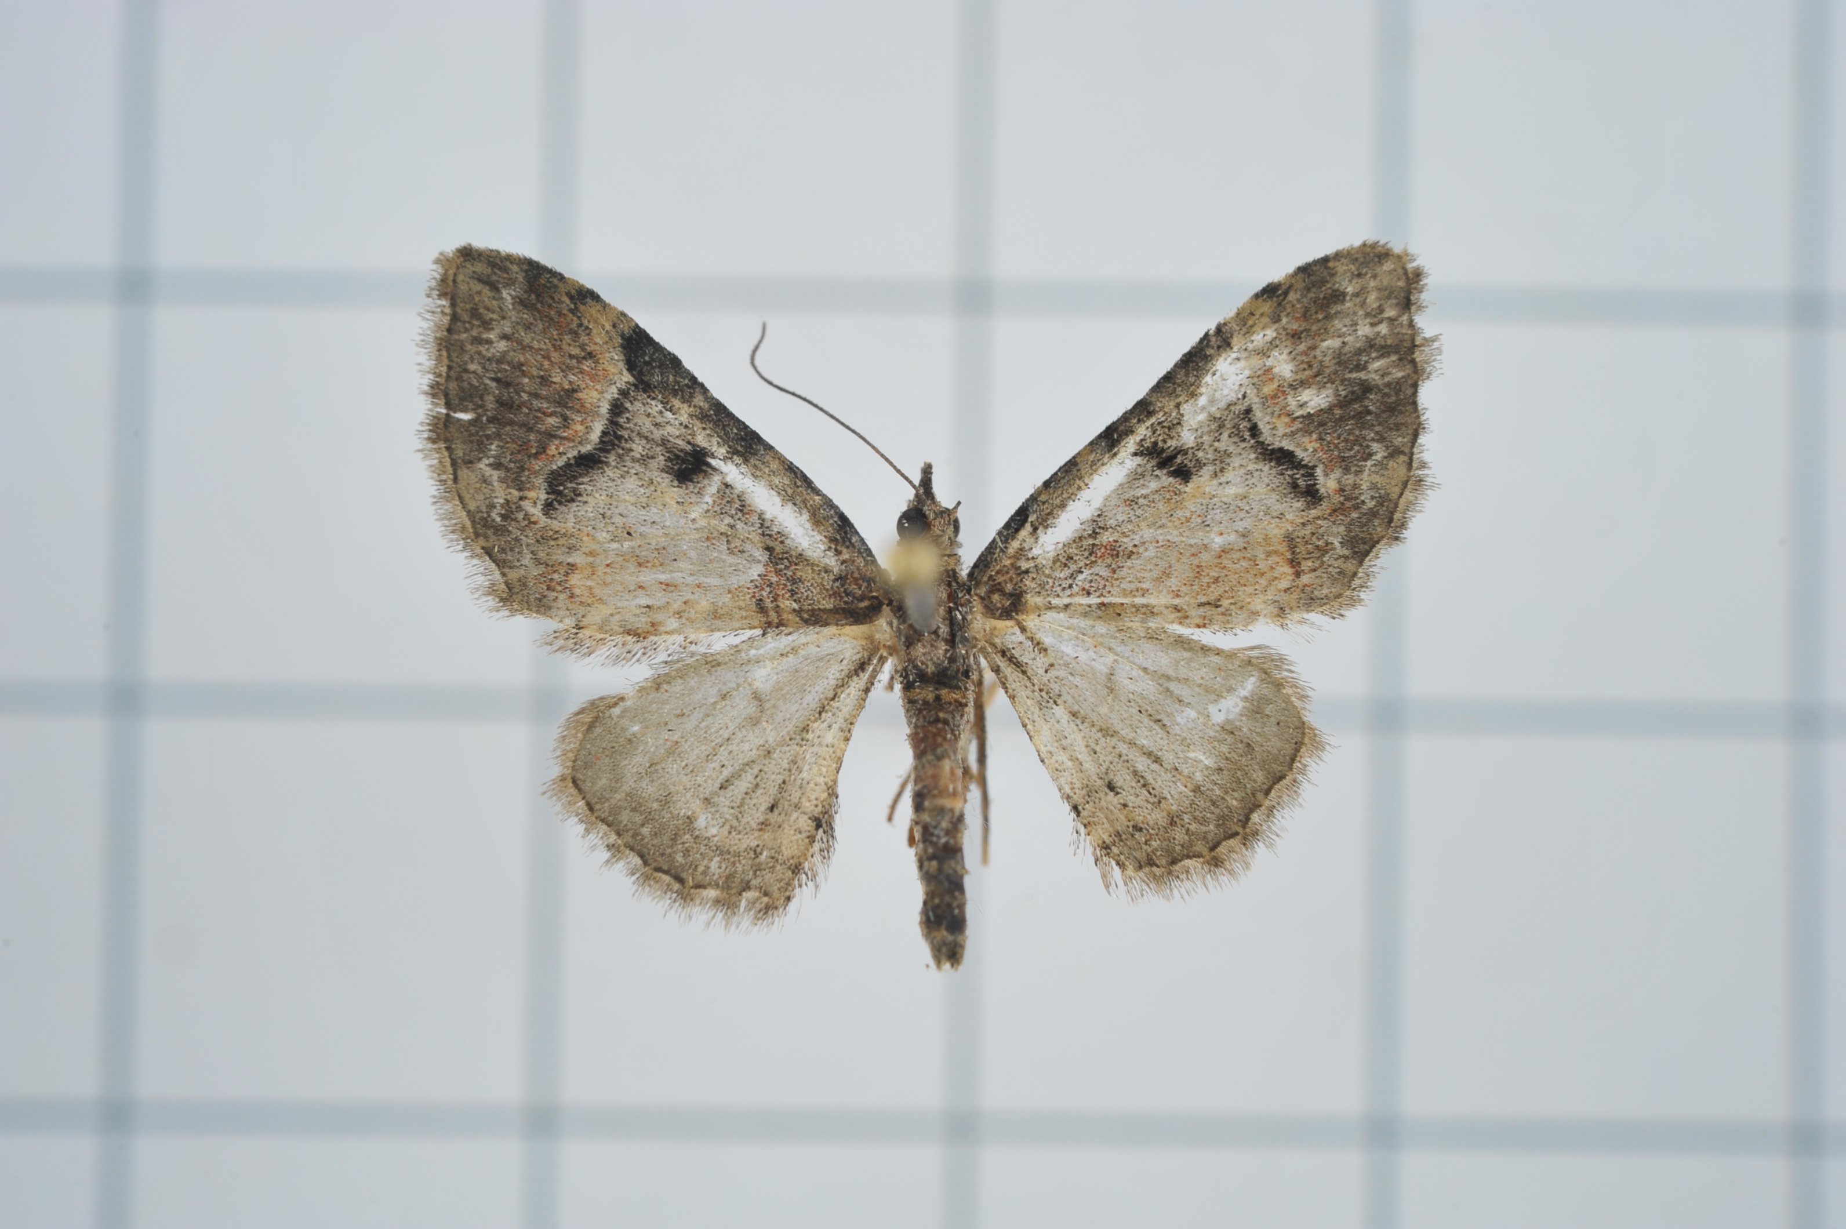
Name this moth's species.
Mnesiloba dentifascia
